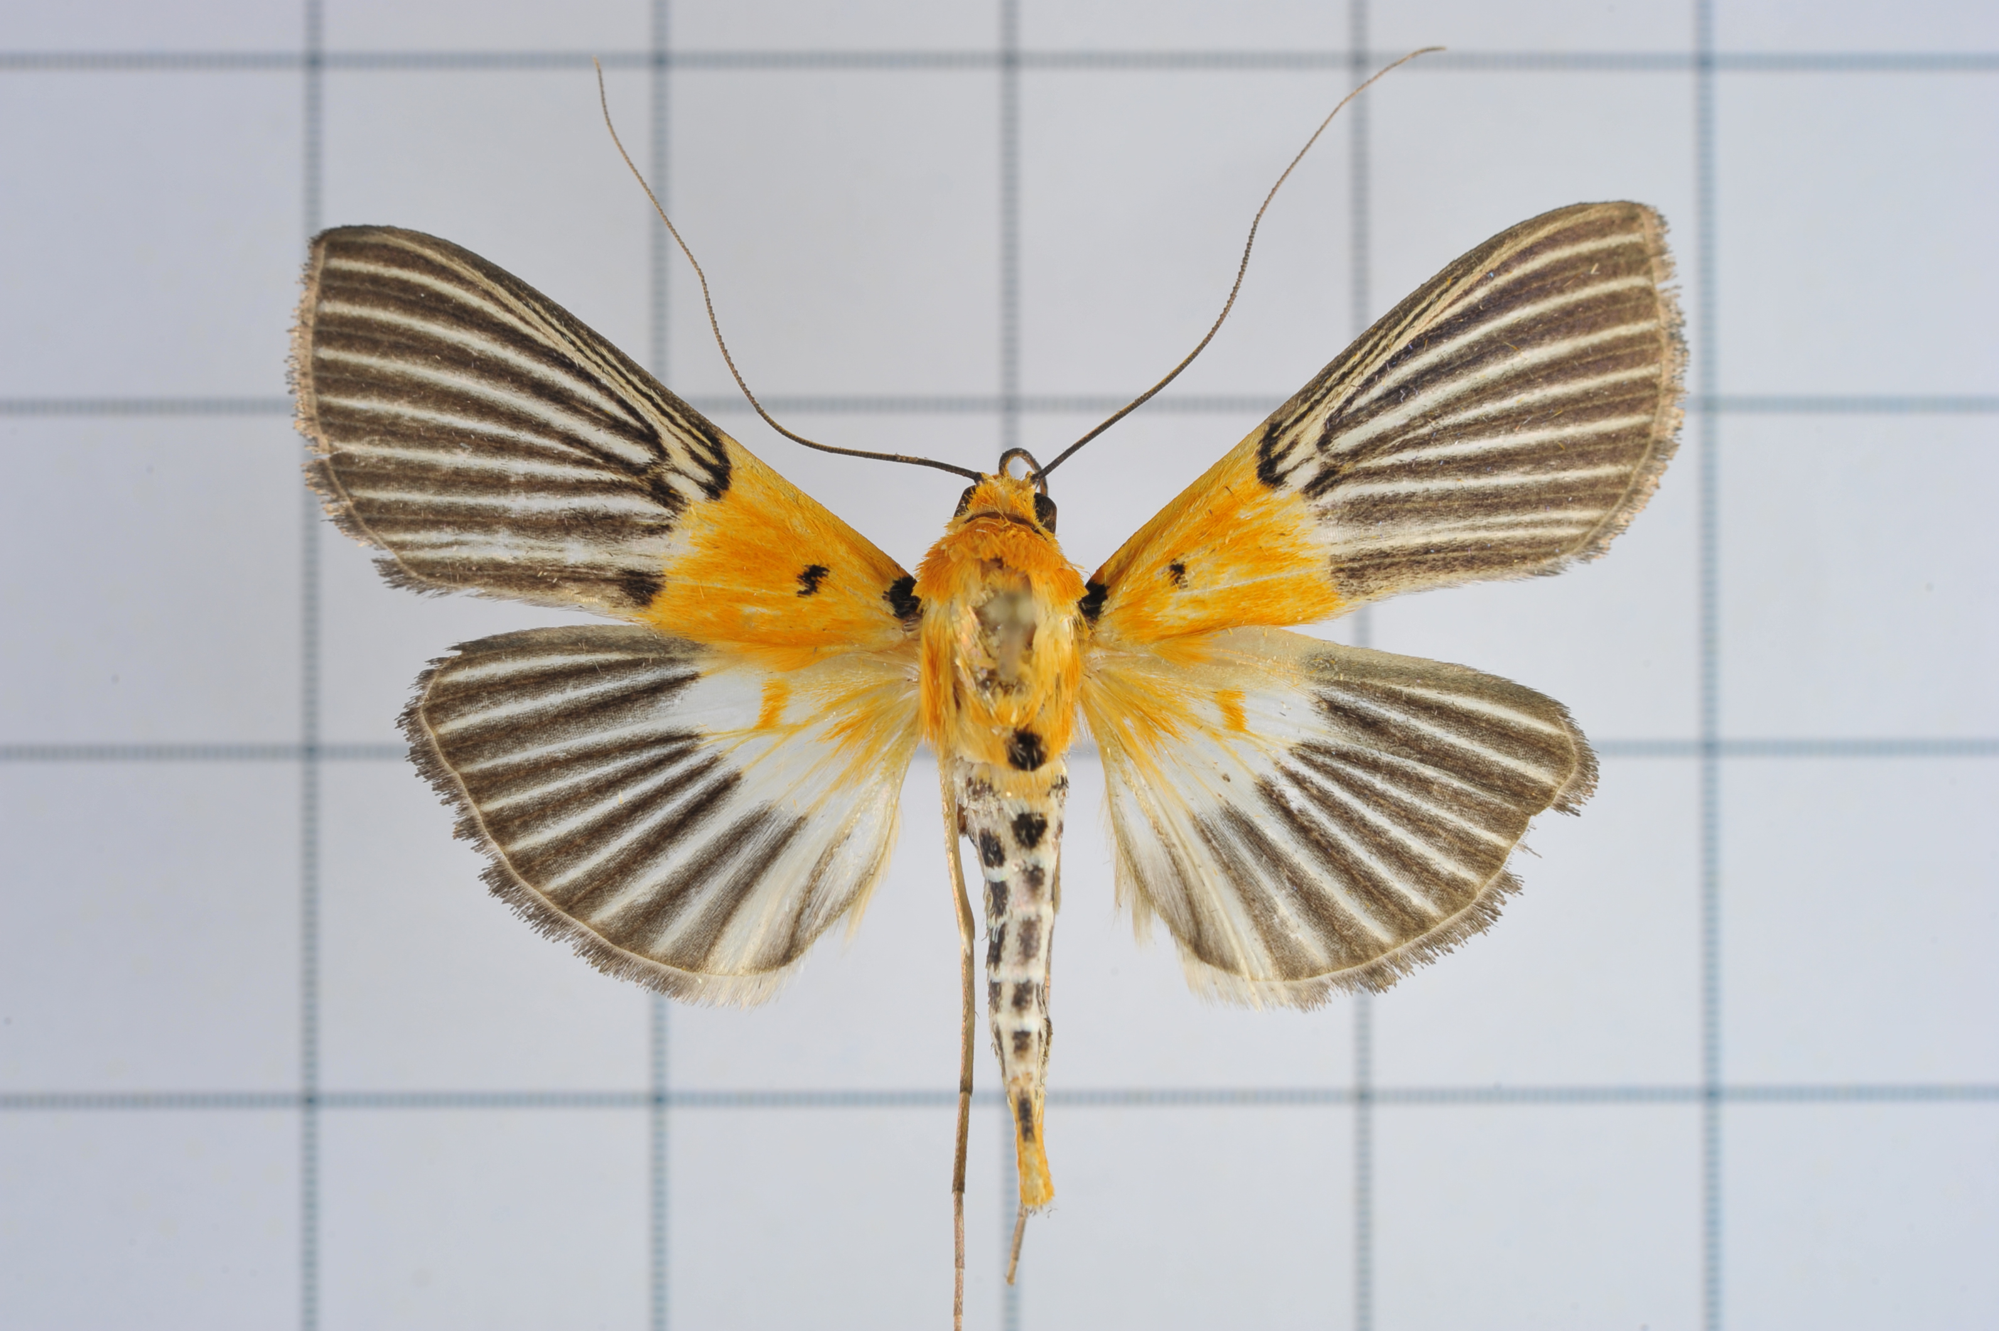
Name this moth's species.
Nevrina procopia
